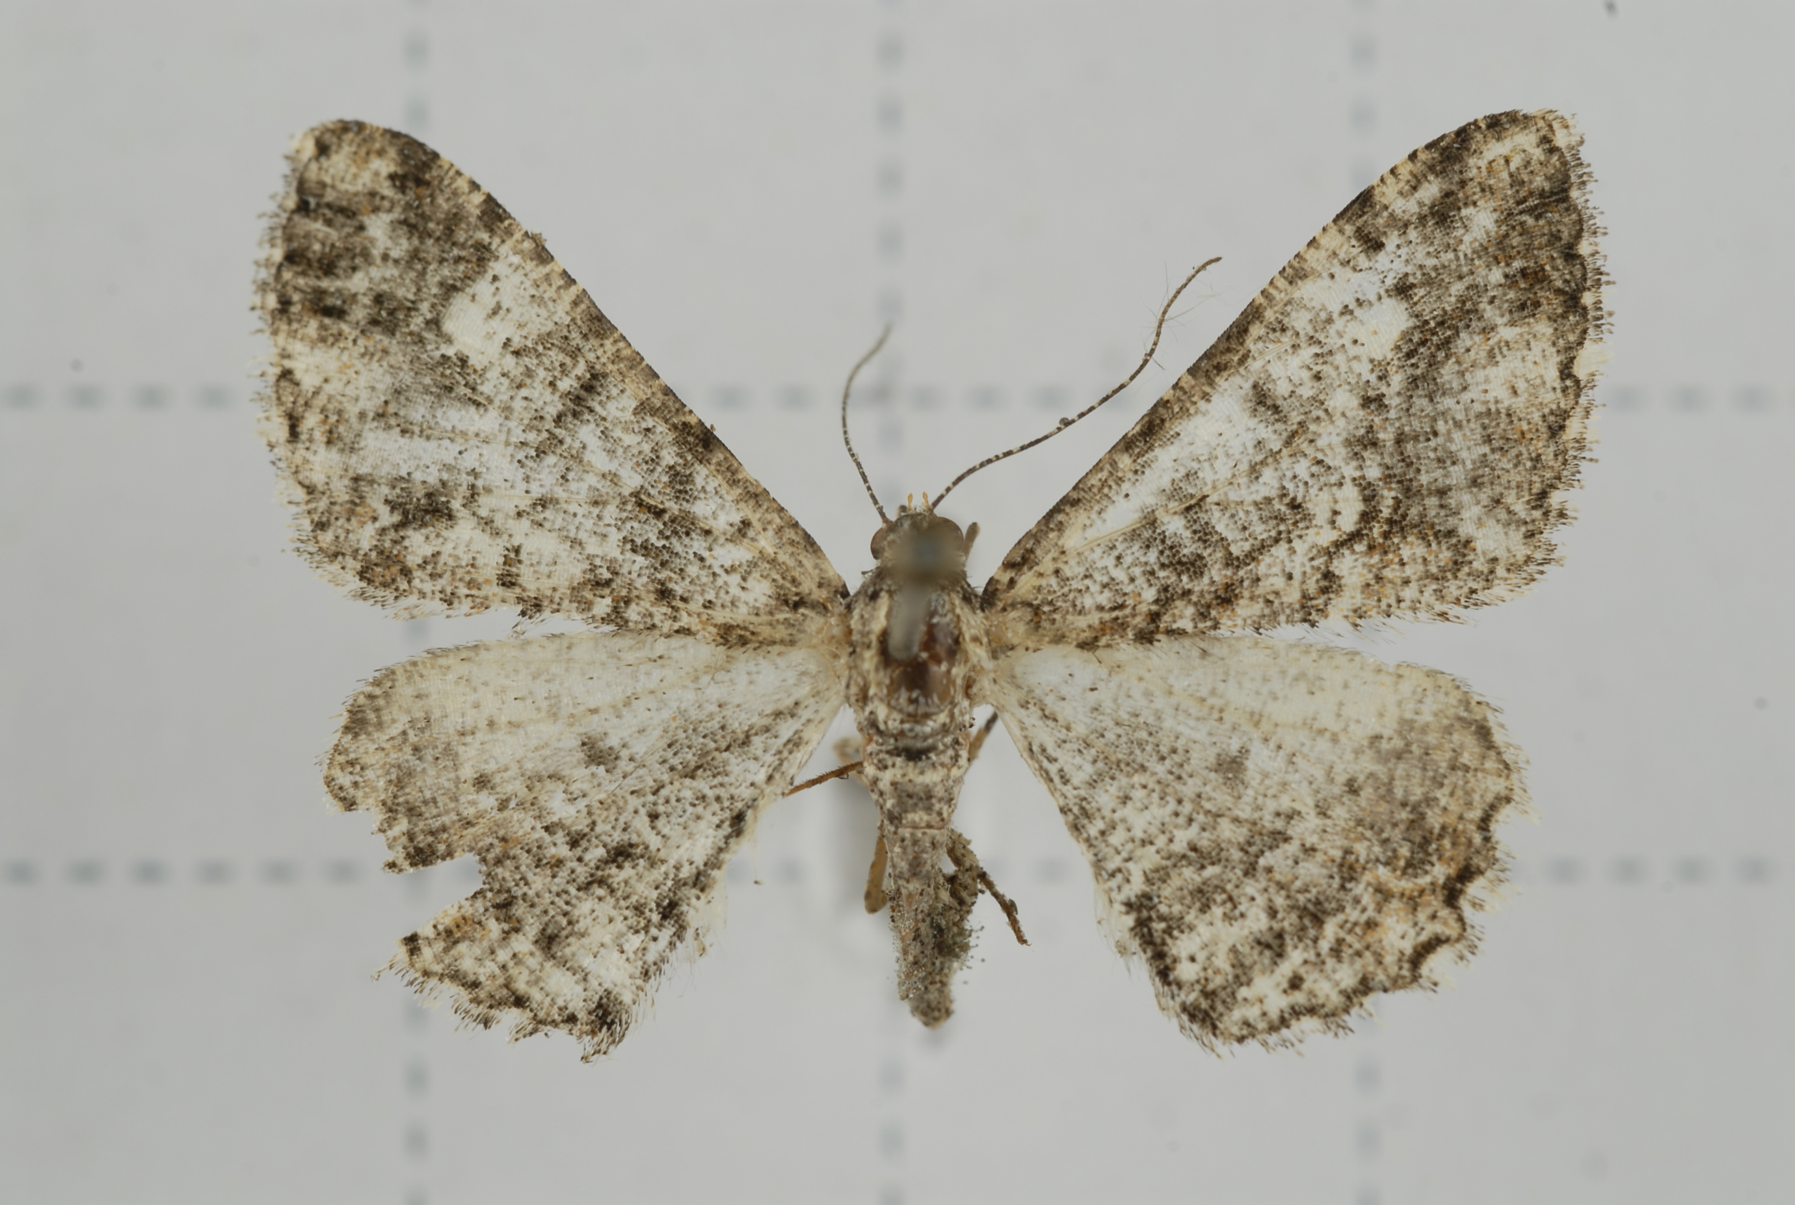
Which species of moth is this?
Alcis taiwanovariegata
